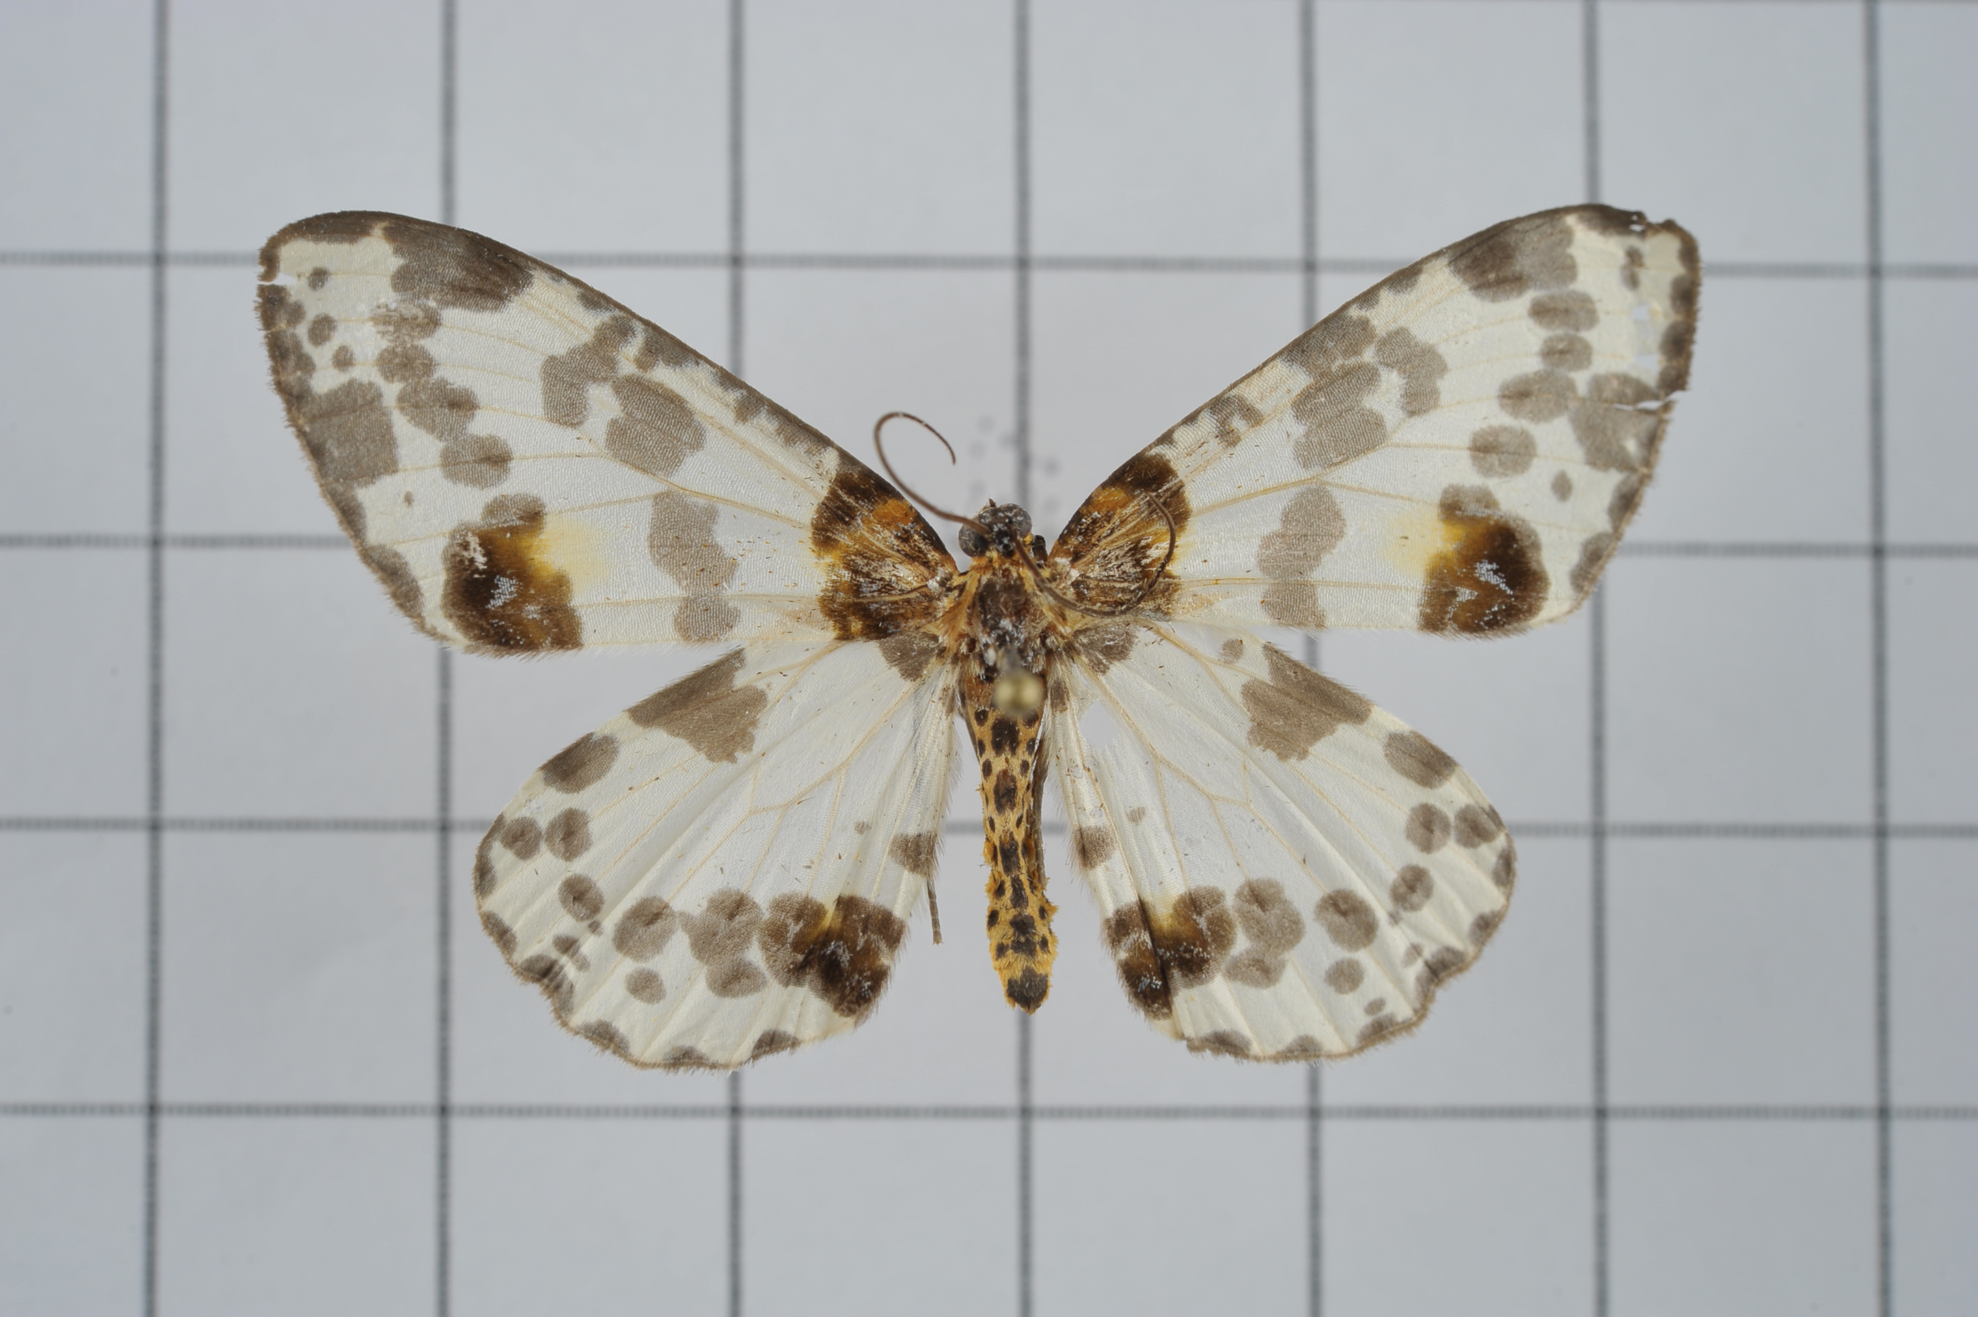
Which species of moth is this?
Abraxas formosilluminata
